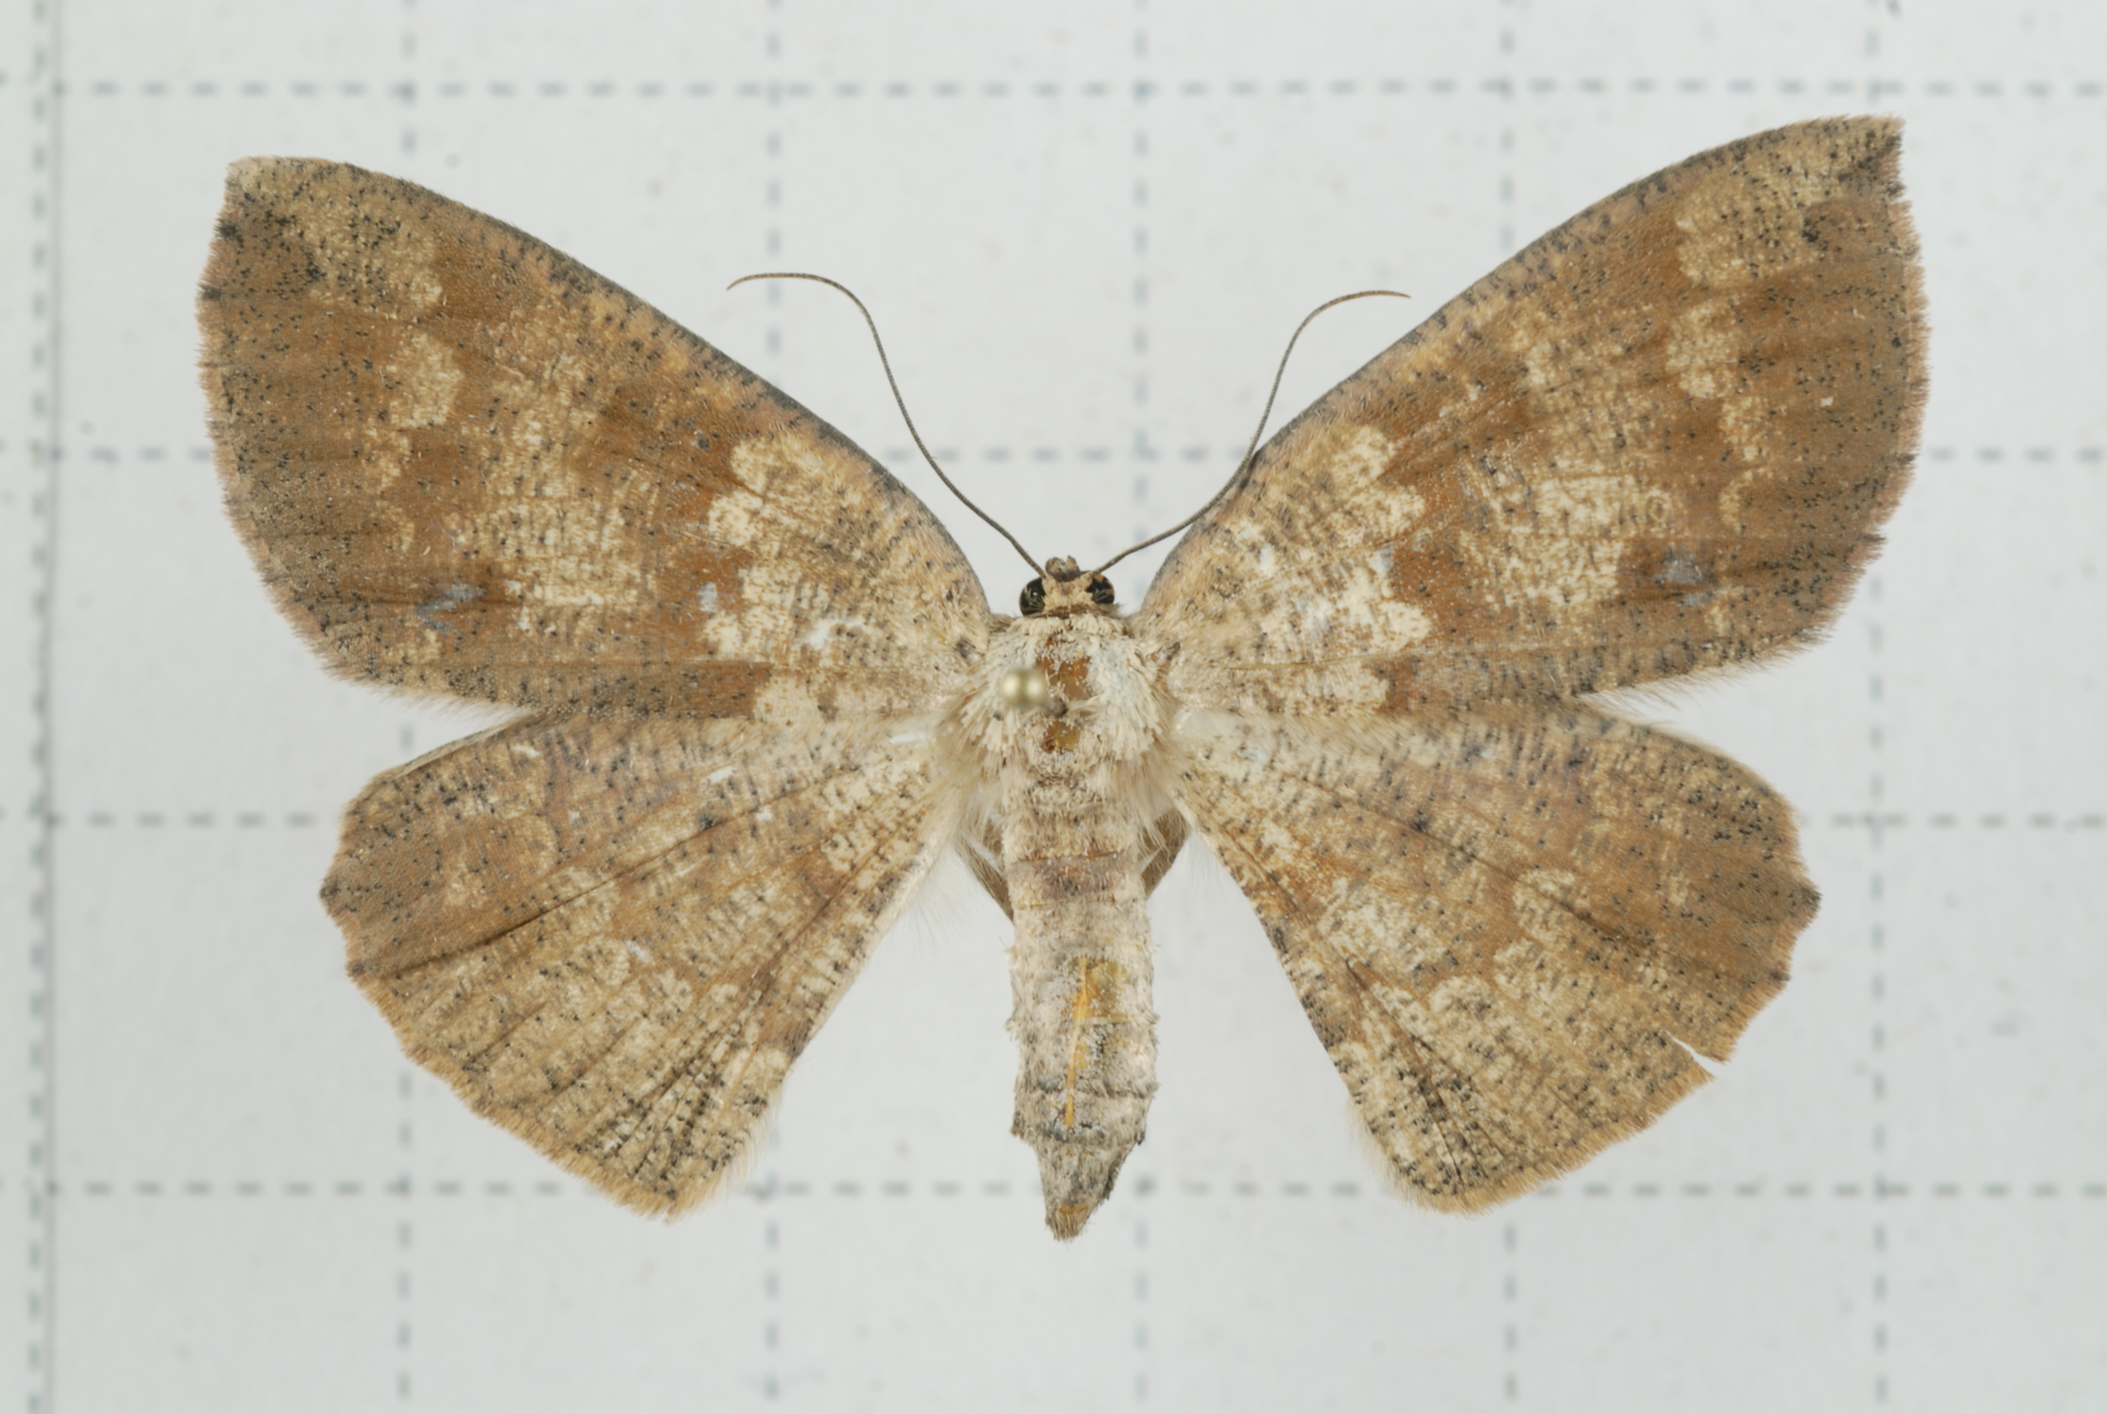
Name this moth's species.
Heterostegania lunulosa
